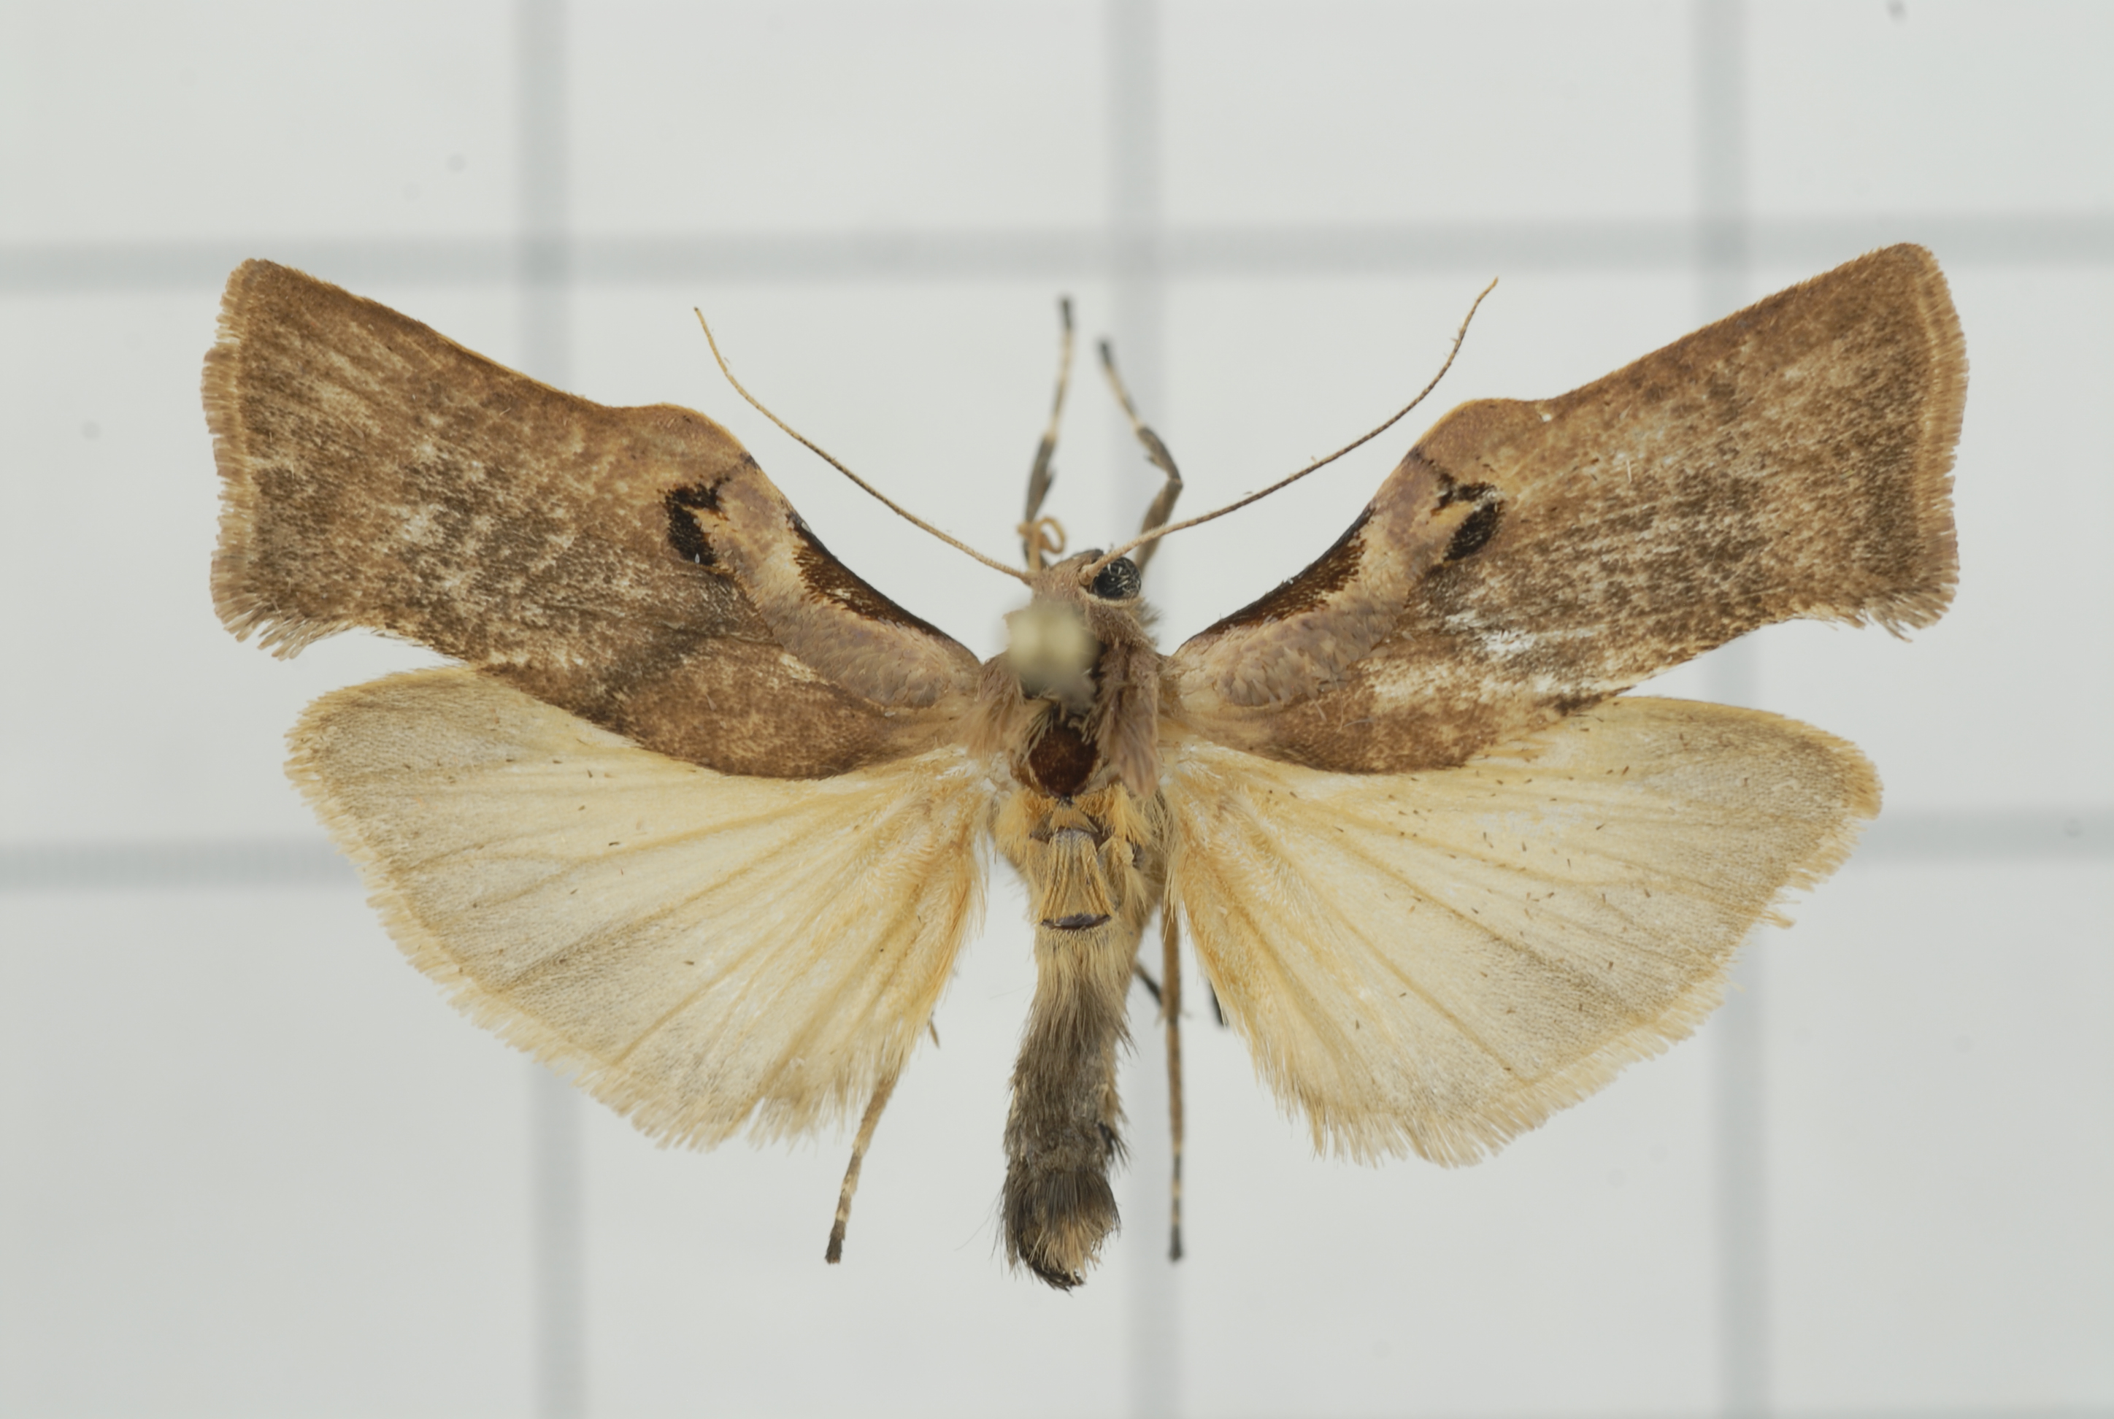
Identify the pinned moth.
Teulisna tumida
